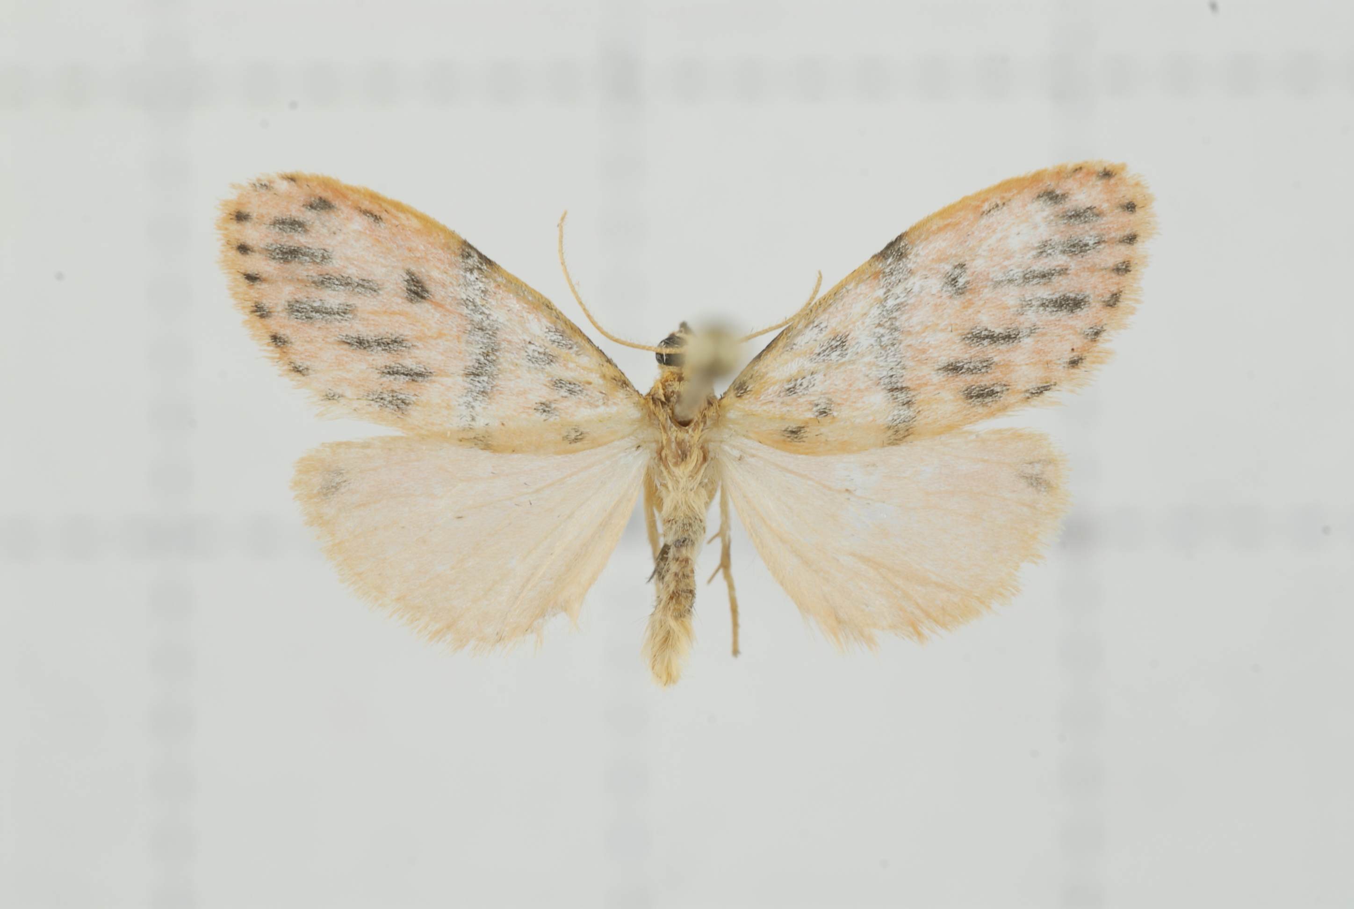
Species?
Miltochrista acteola
